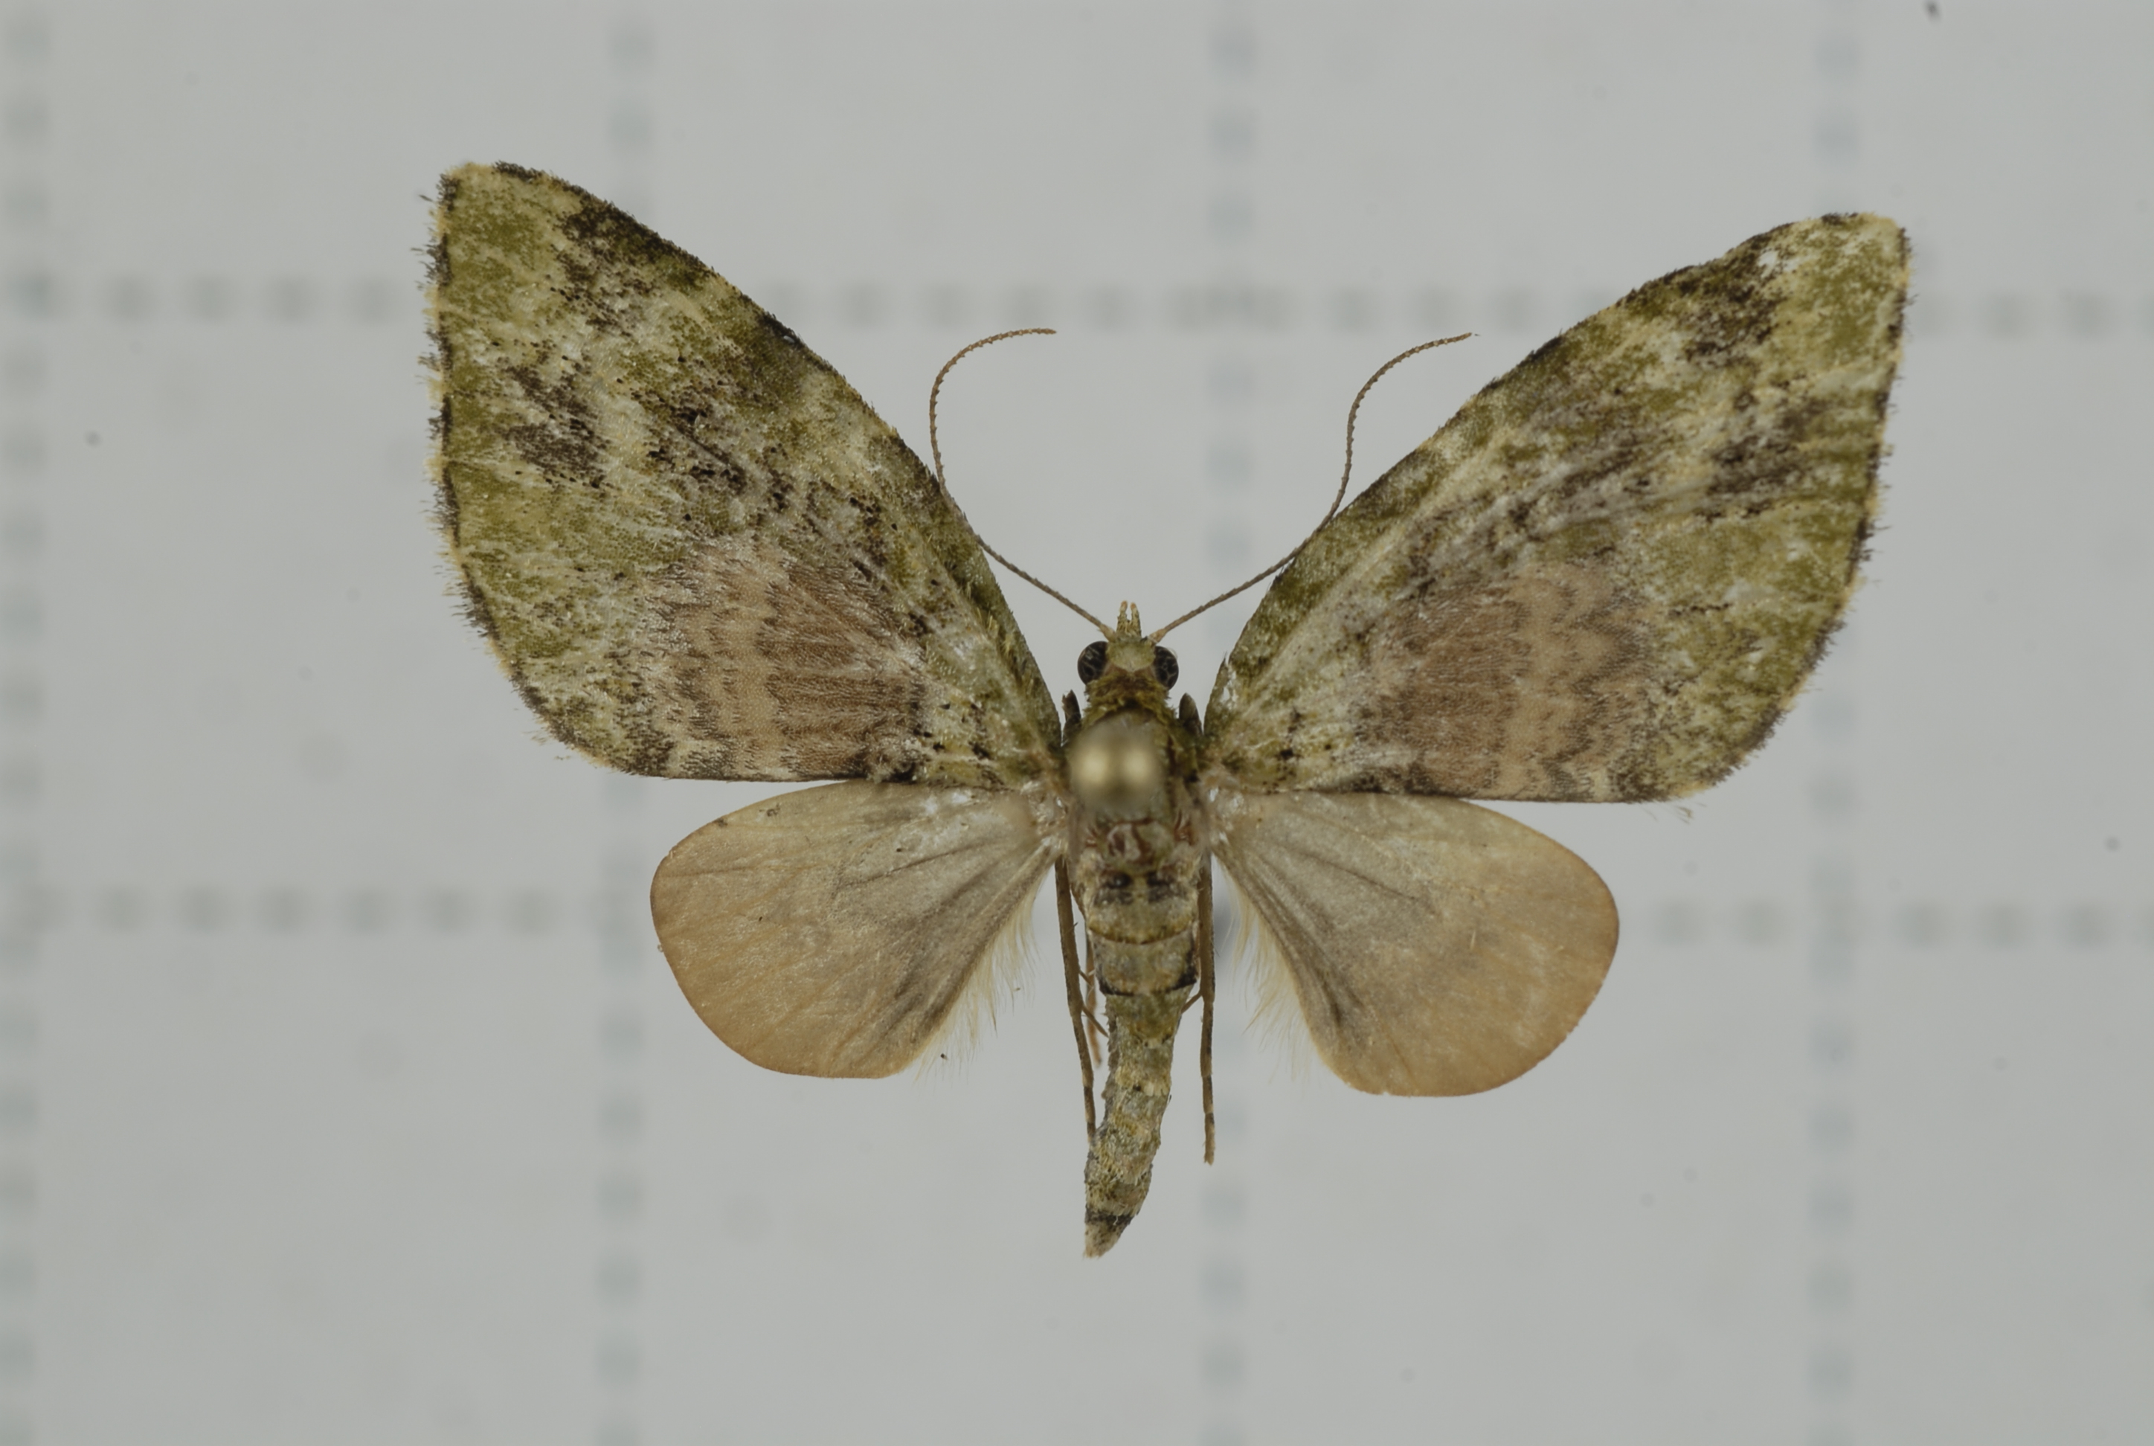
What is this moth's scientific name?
Chloroclystis blanda
